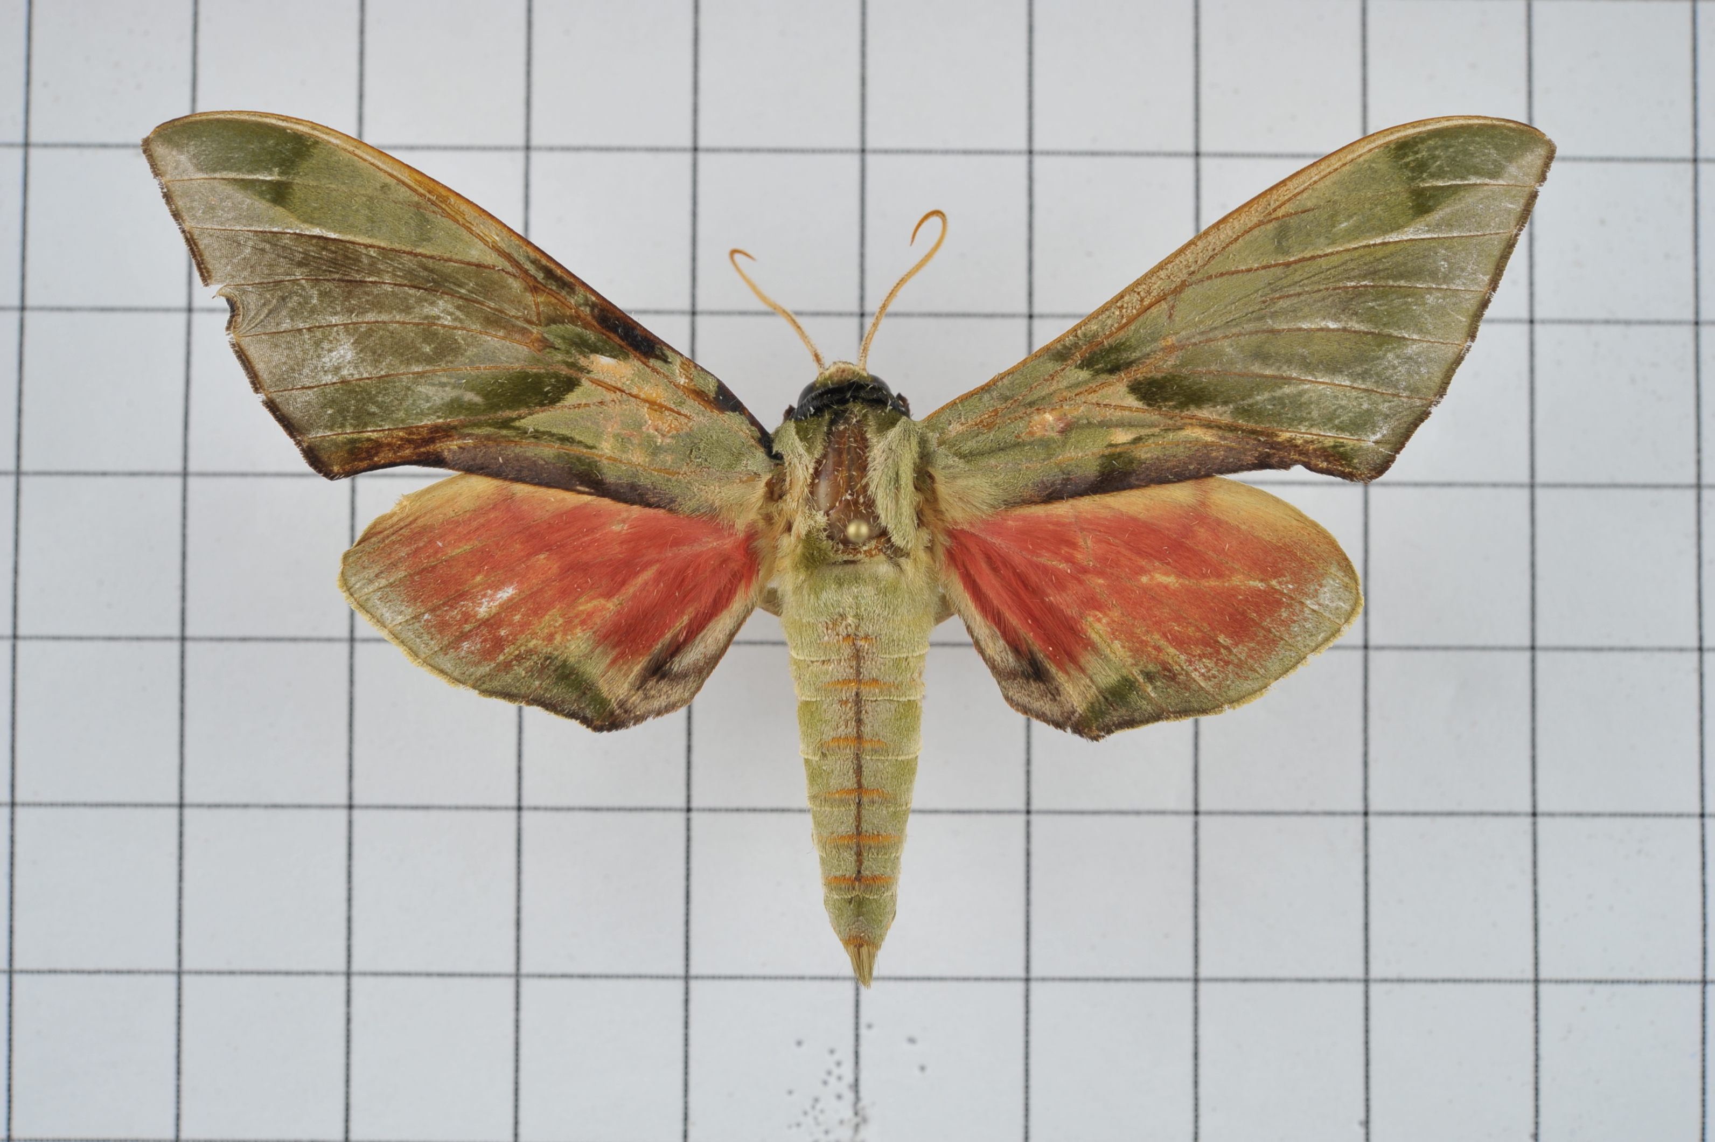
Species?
Callambulyx tatarinovii formosana
